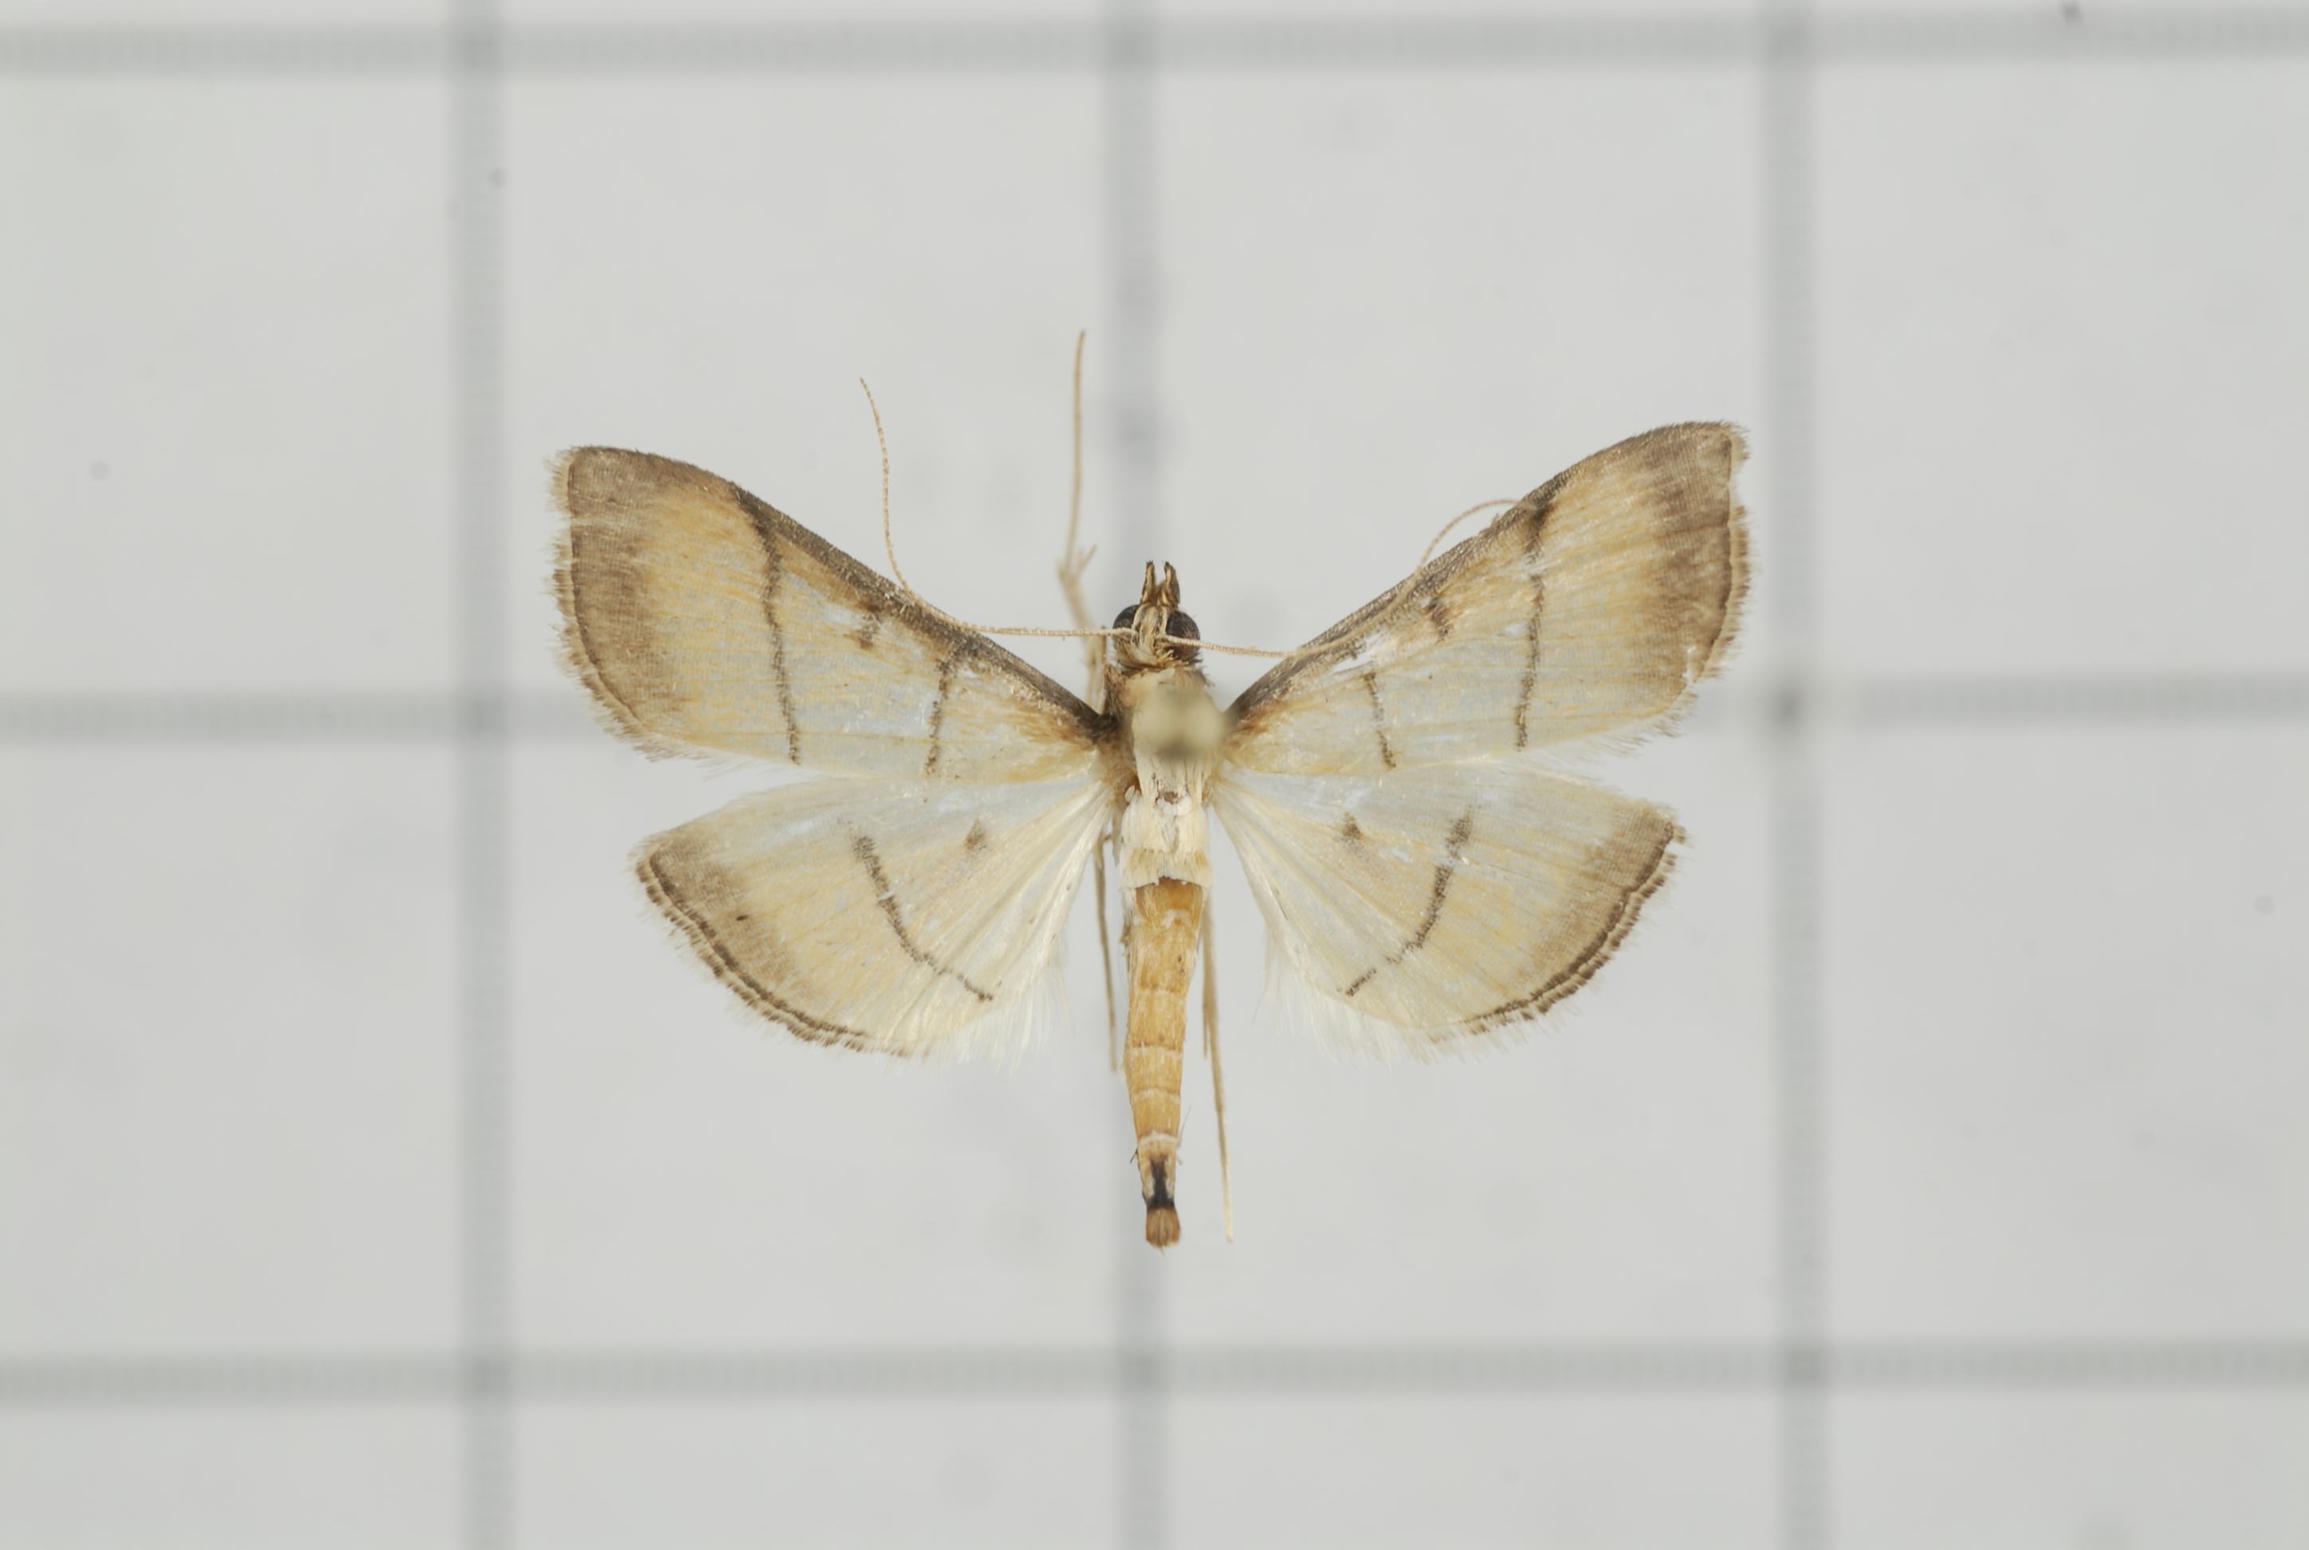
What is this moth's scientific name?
Cnaphalocrocis medinalis
